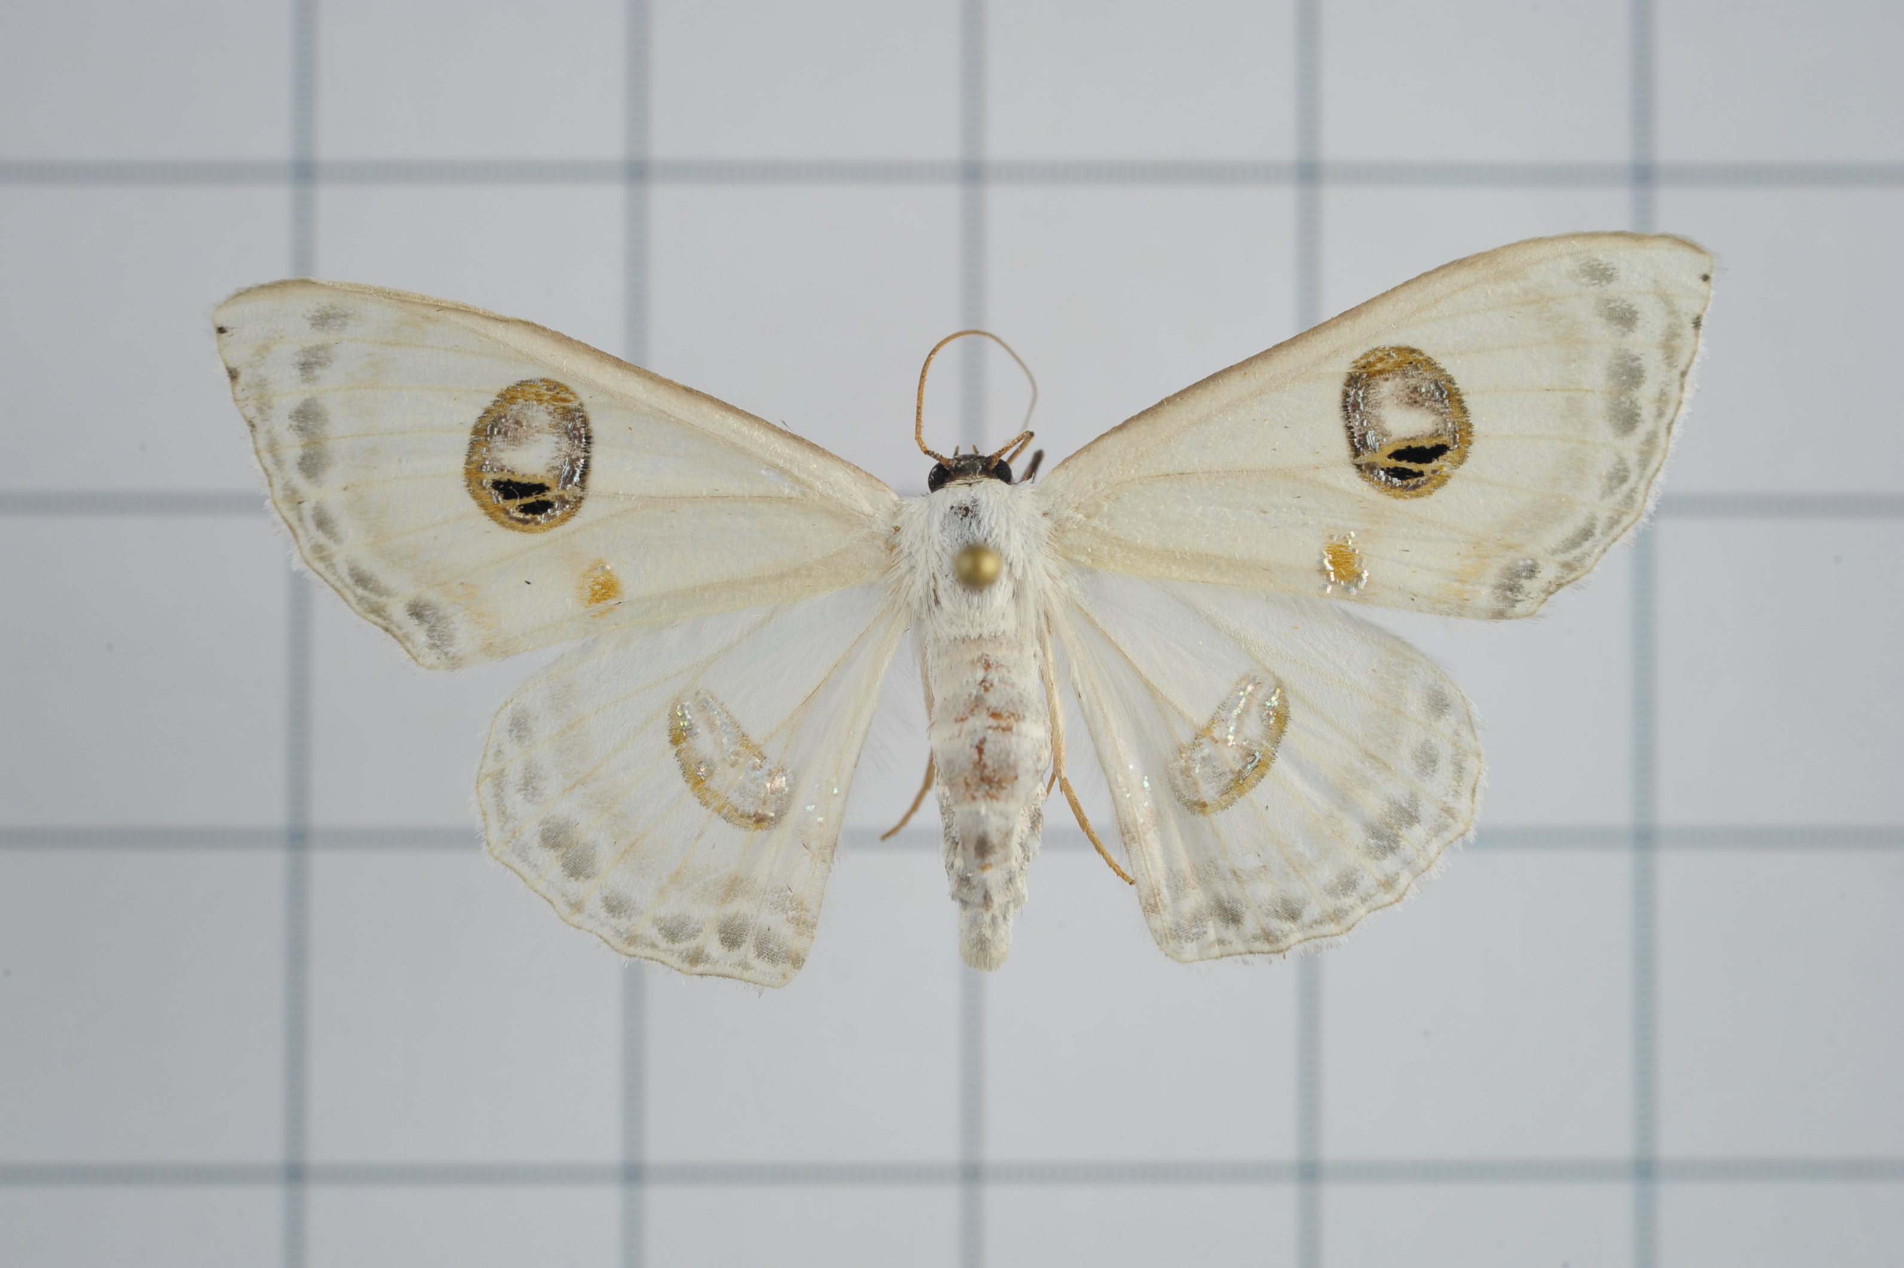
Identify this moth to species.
Problepsis albidior matsumurai
